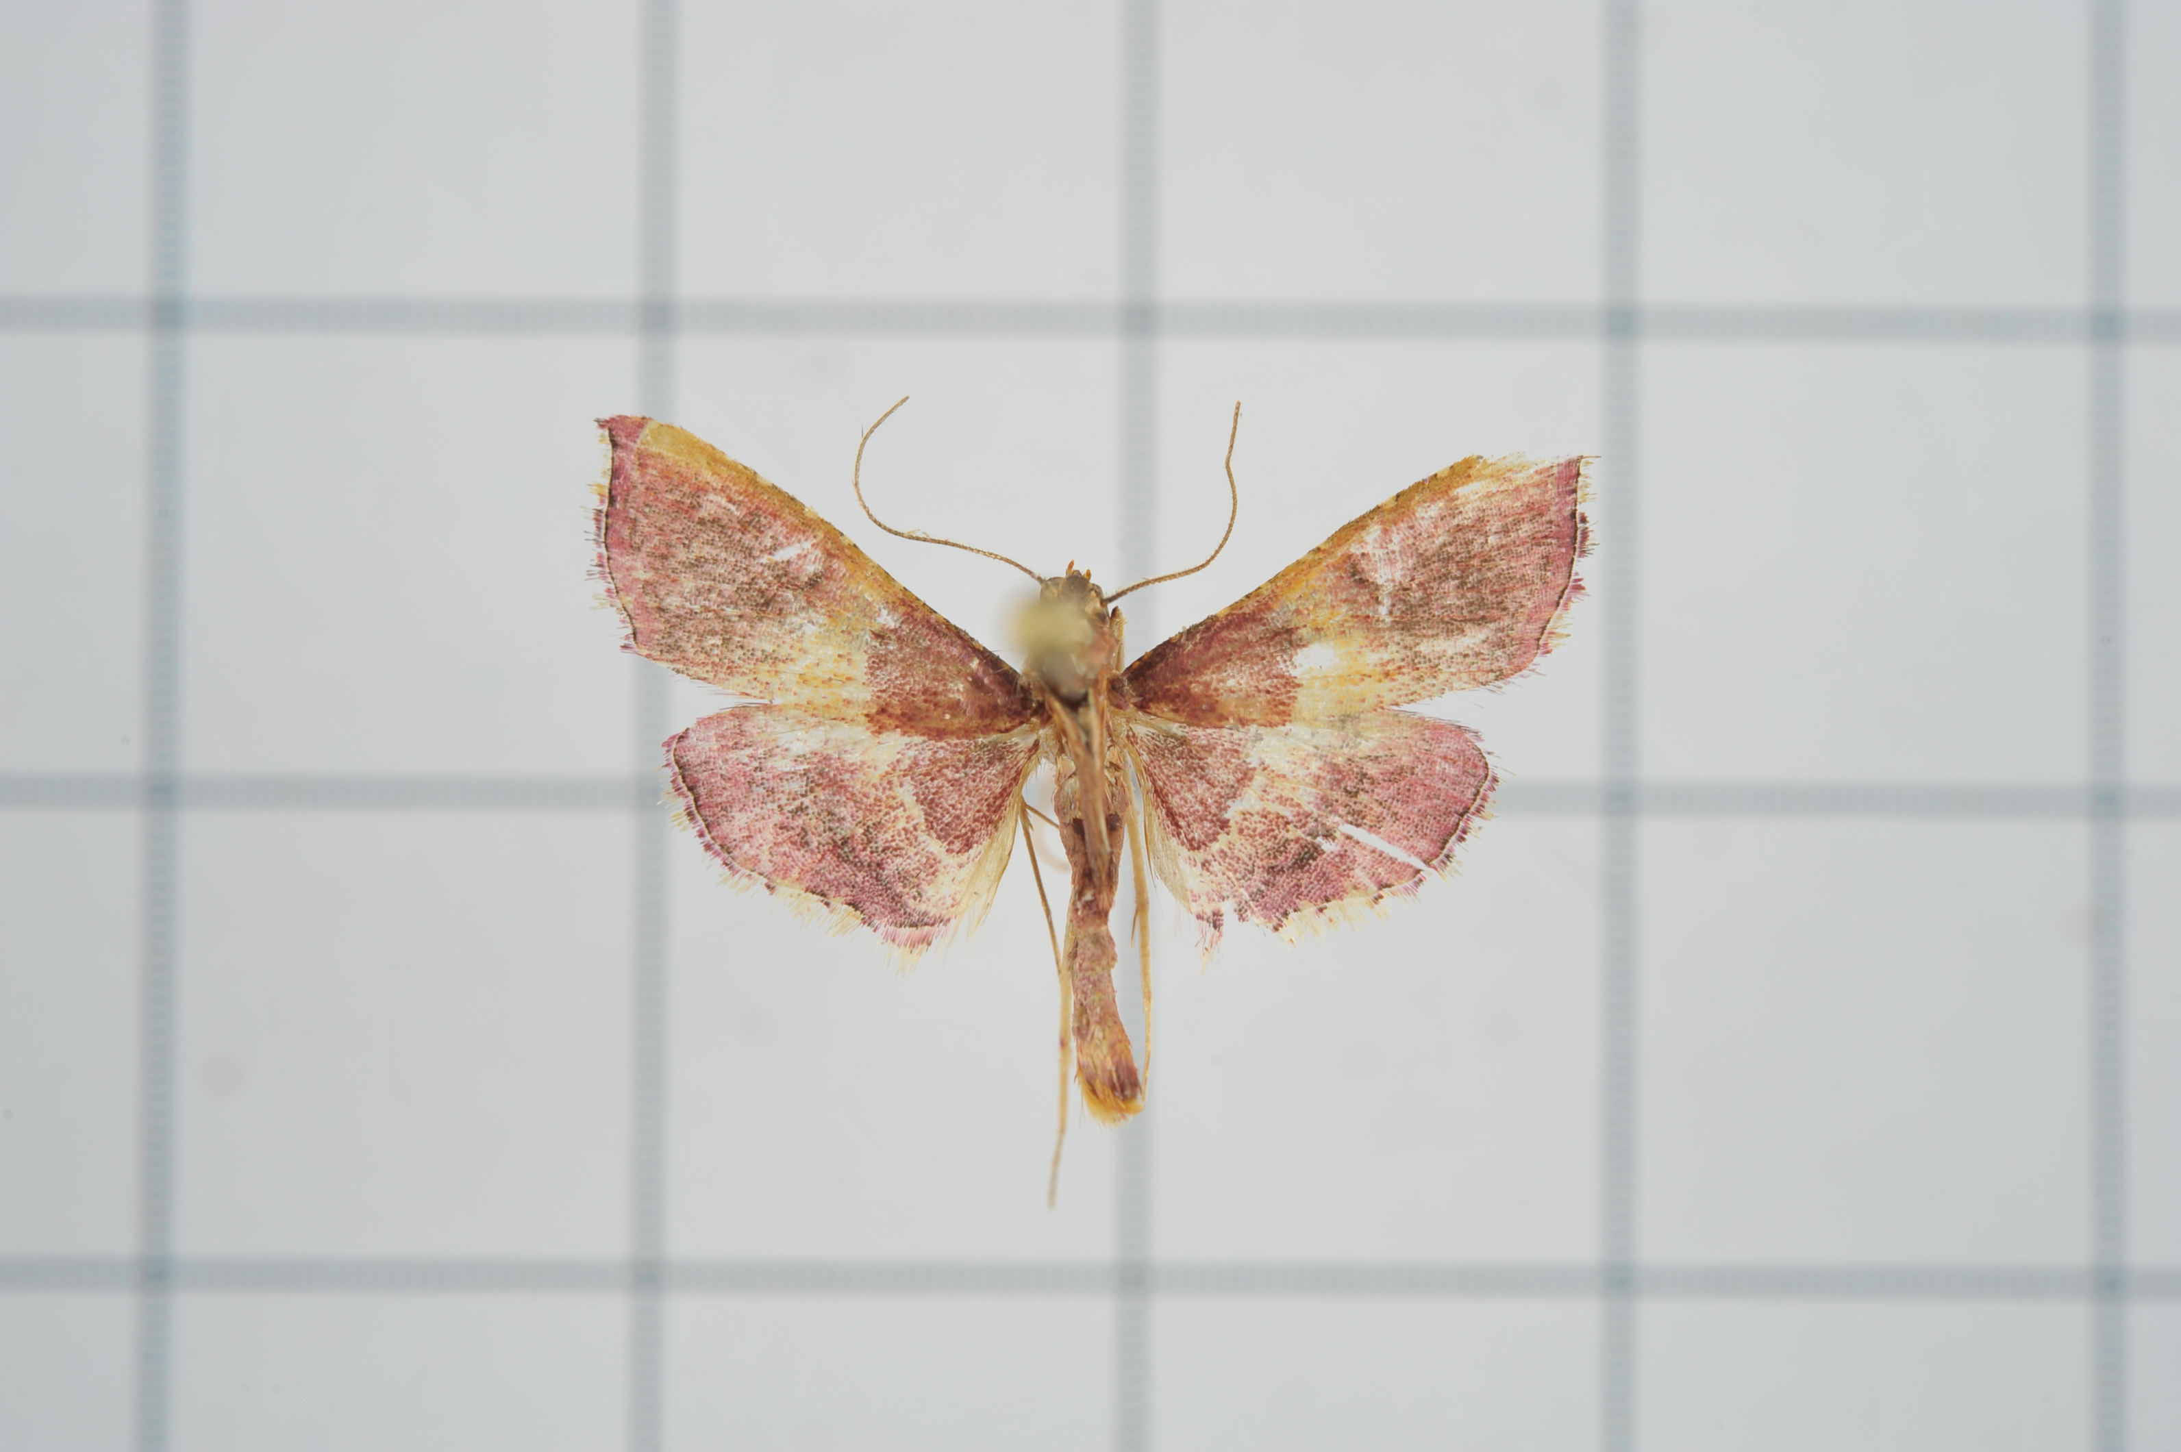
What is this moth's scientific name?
Endotricha olivacealis
